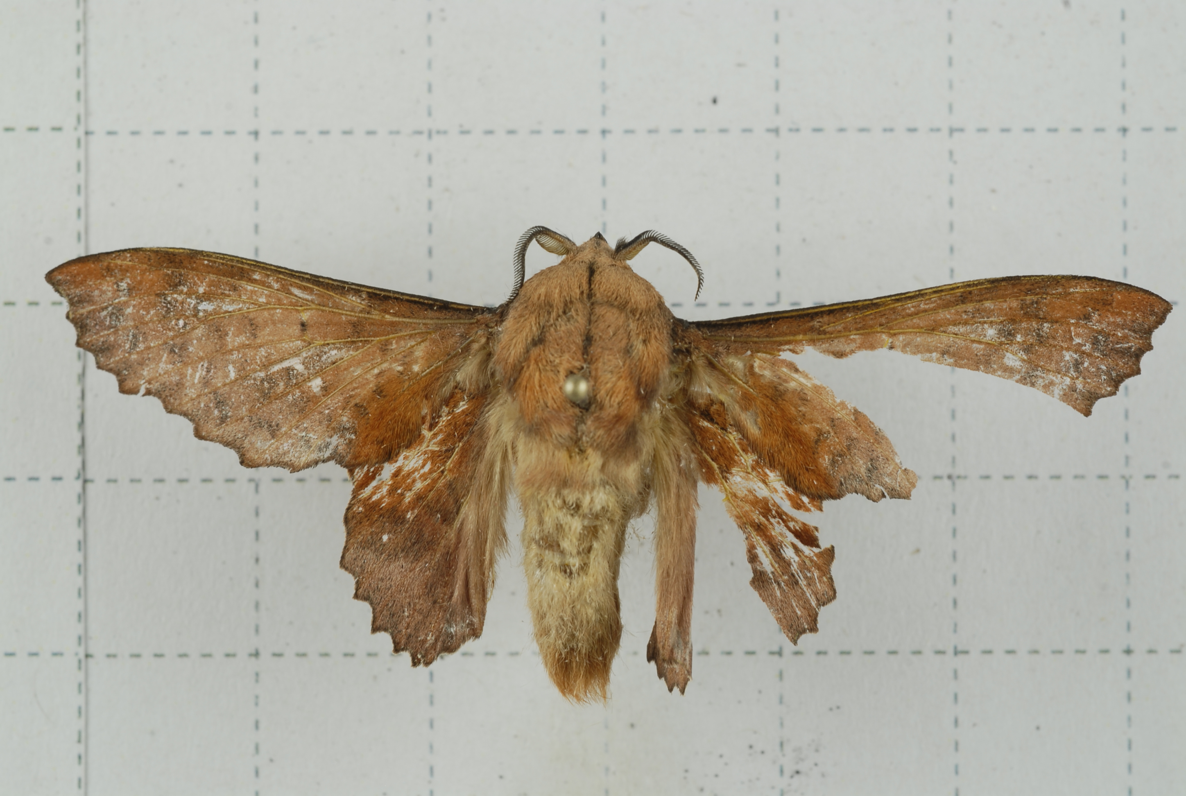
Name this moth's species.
Gastropacha horishana horishana
